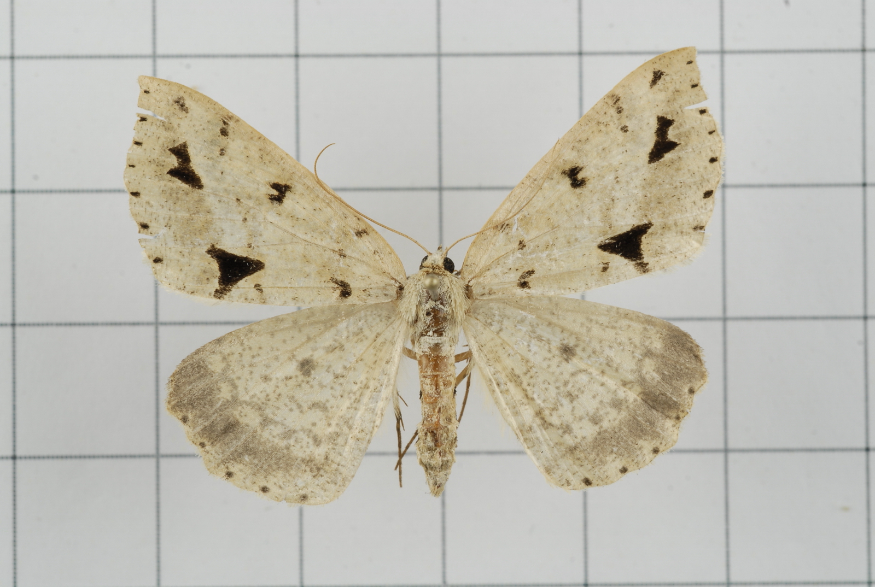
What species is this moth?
Psyra matsumurai
